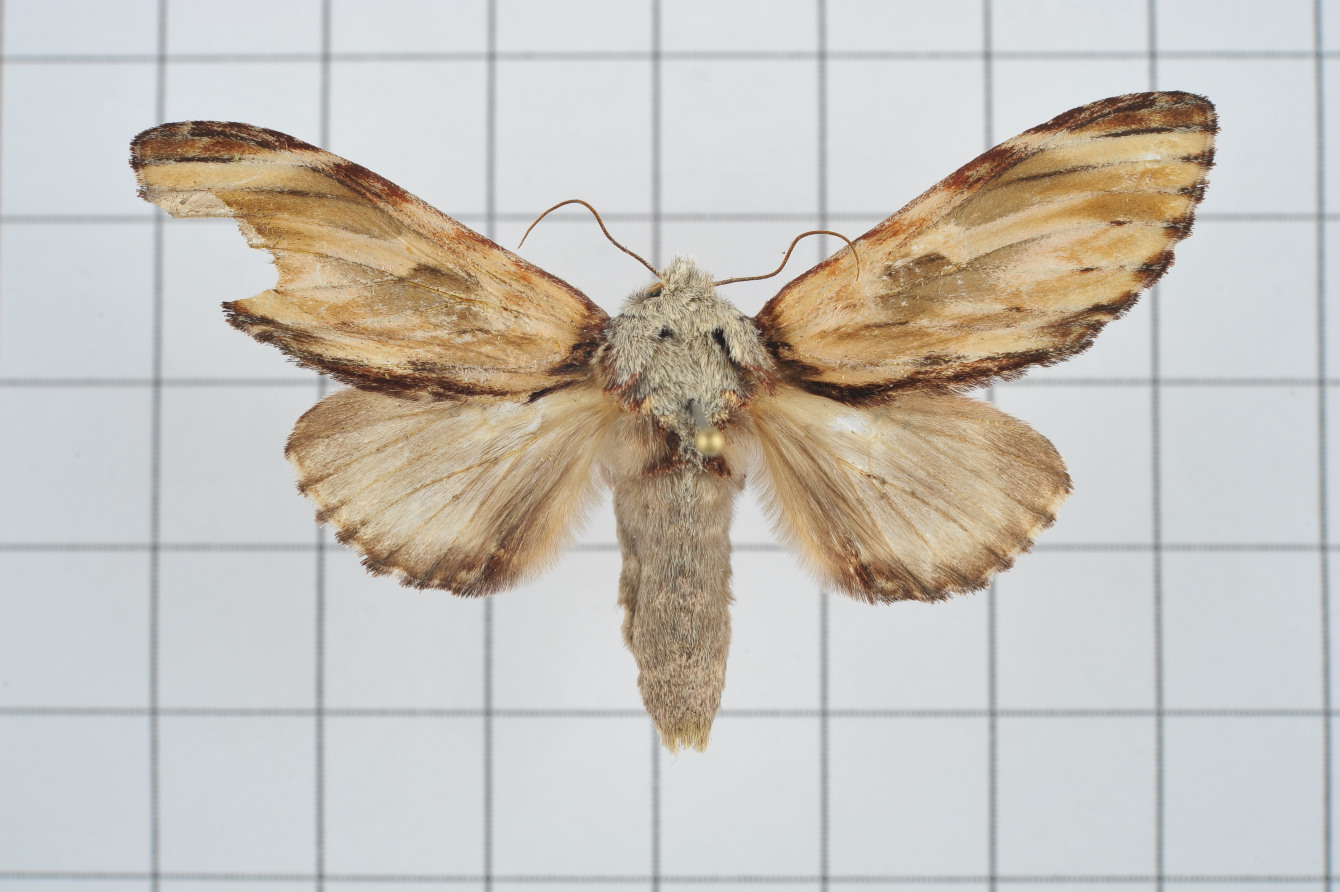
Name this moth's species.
Neopheosia fasciata fasciata
